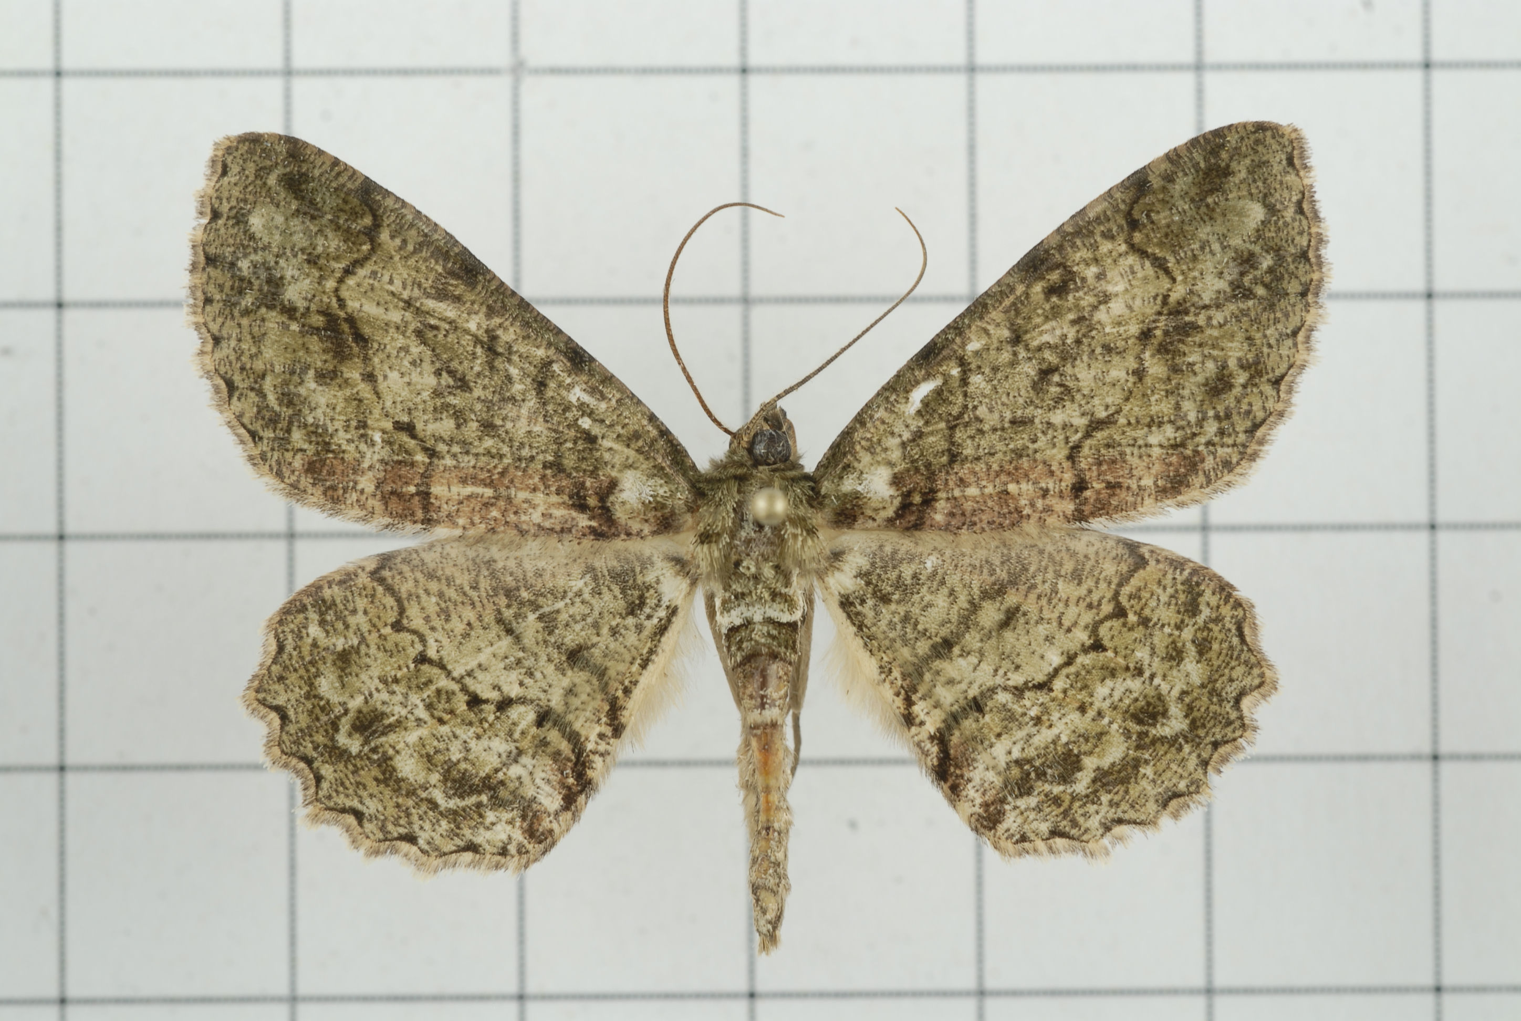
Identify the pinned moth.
Paradarisa chloauges chloauges
